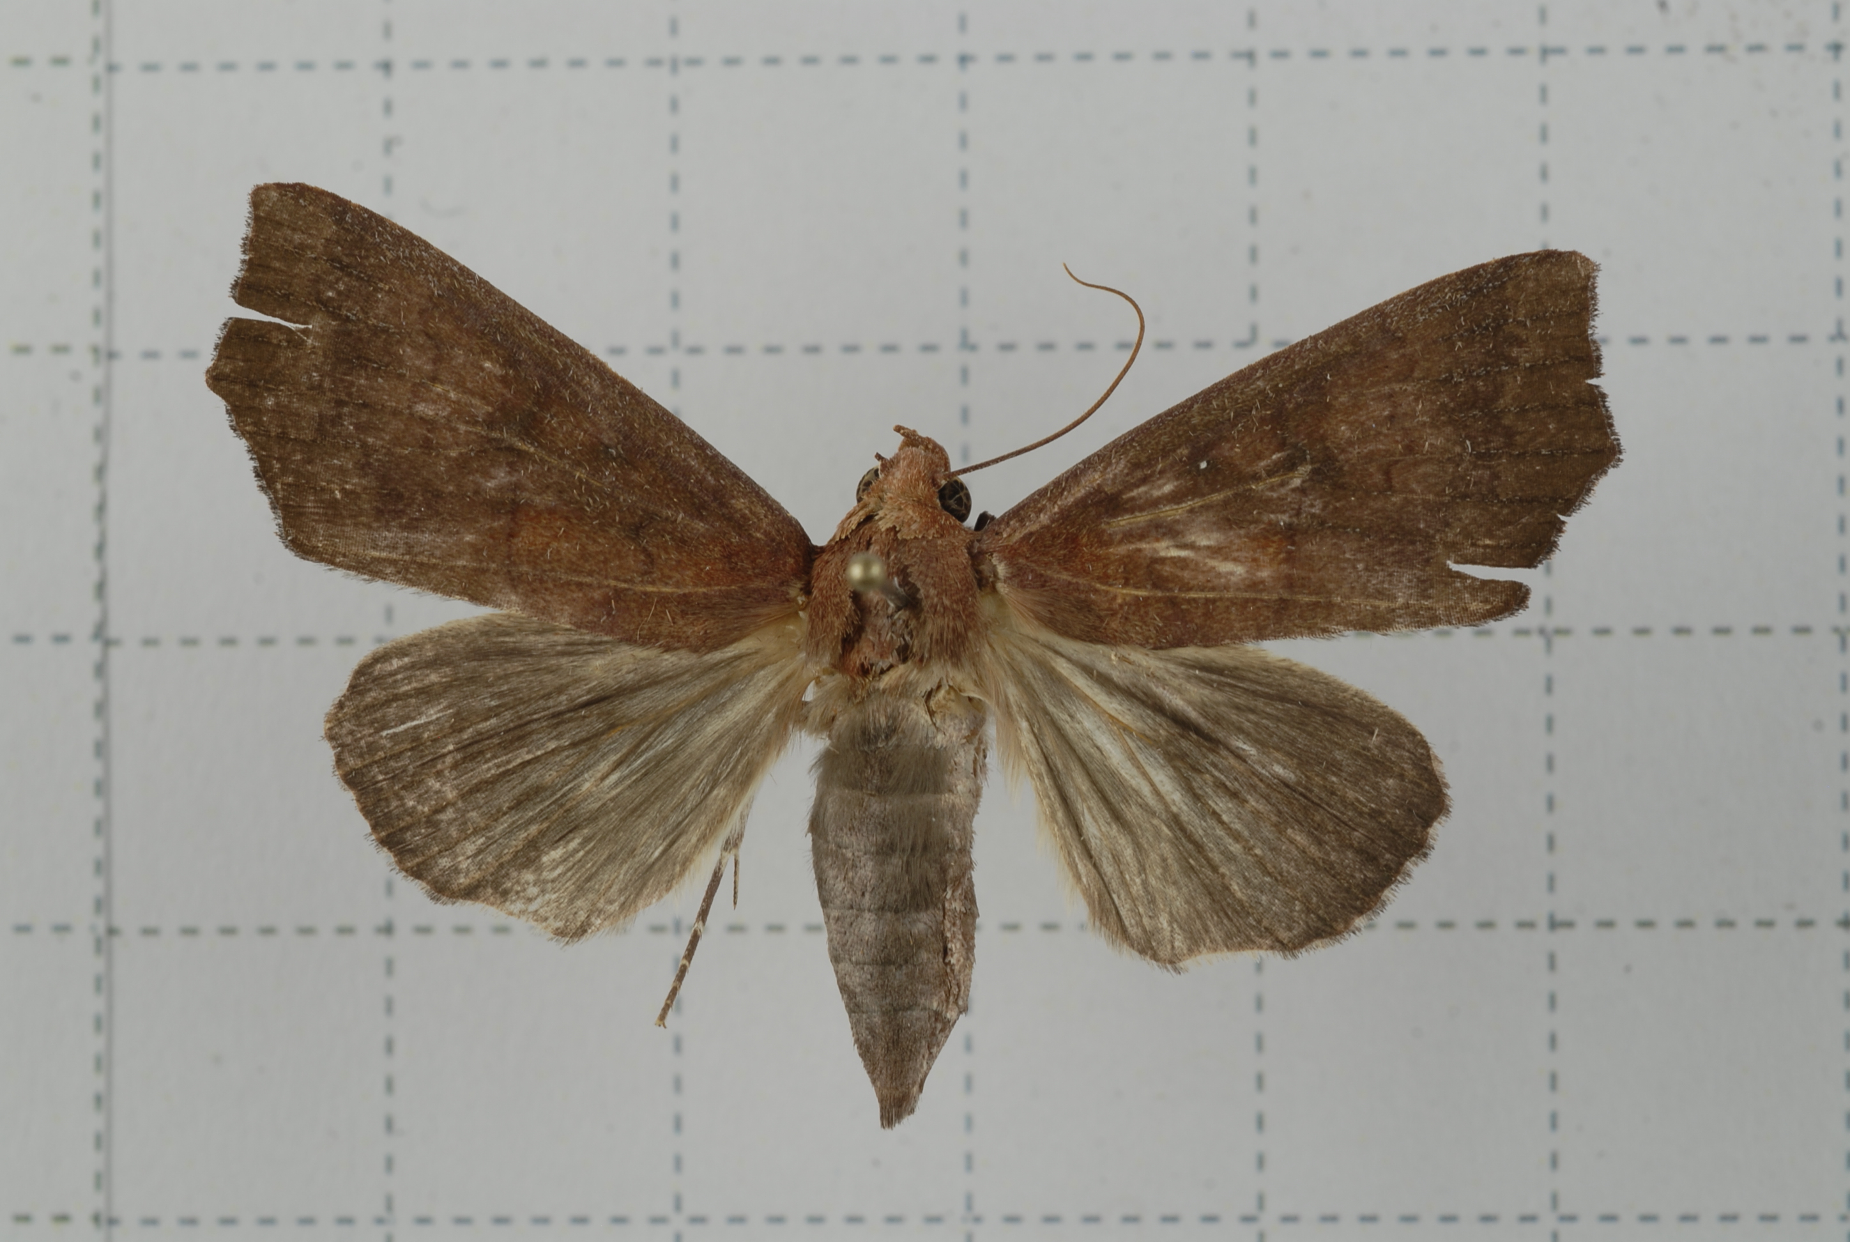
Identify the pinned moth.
Rusicada privata
